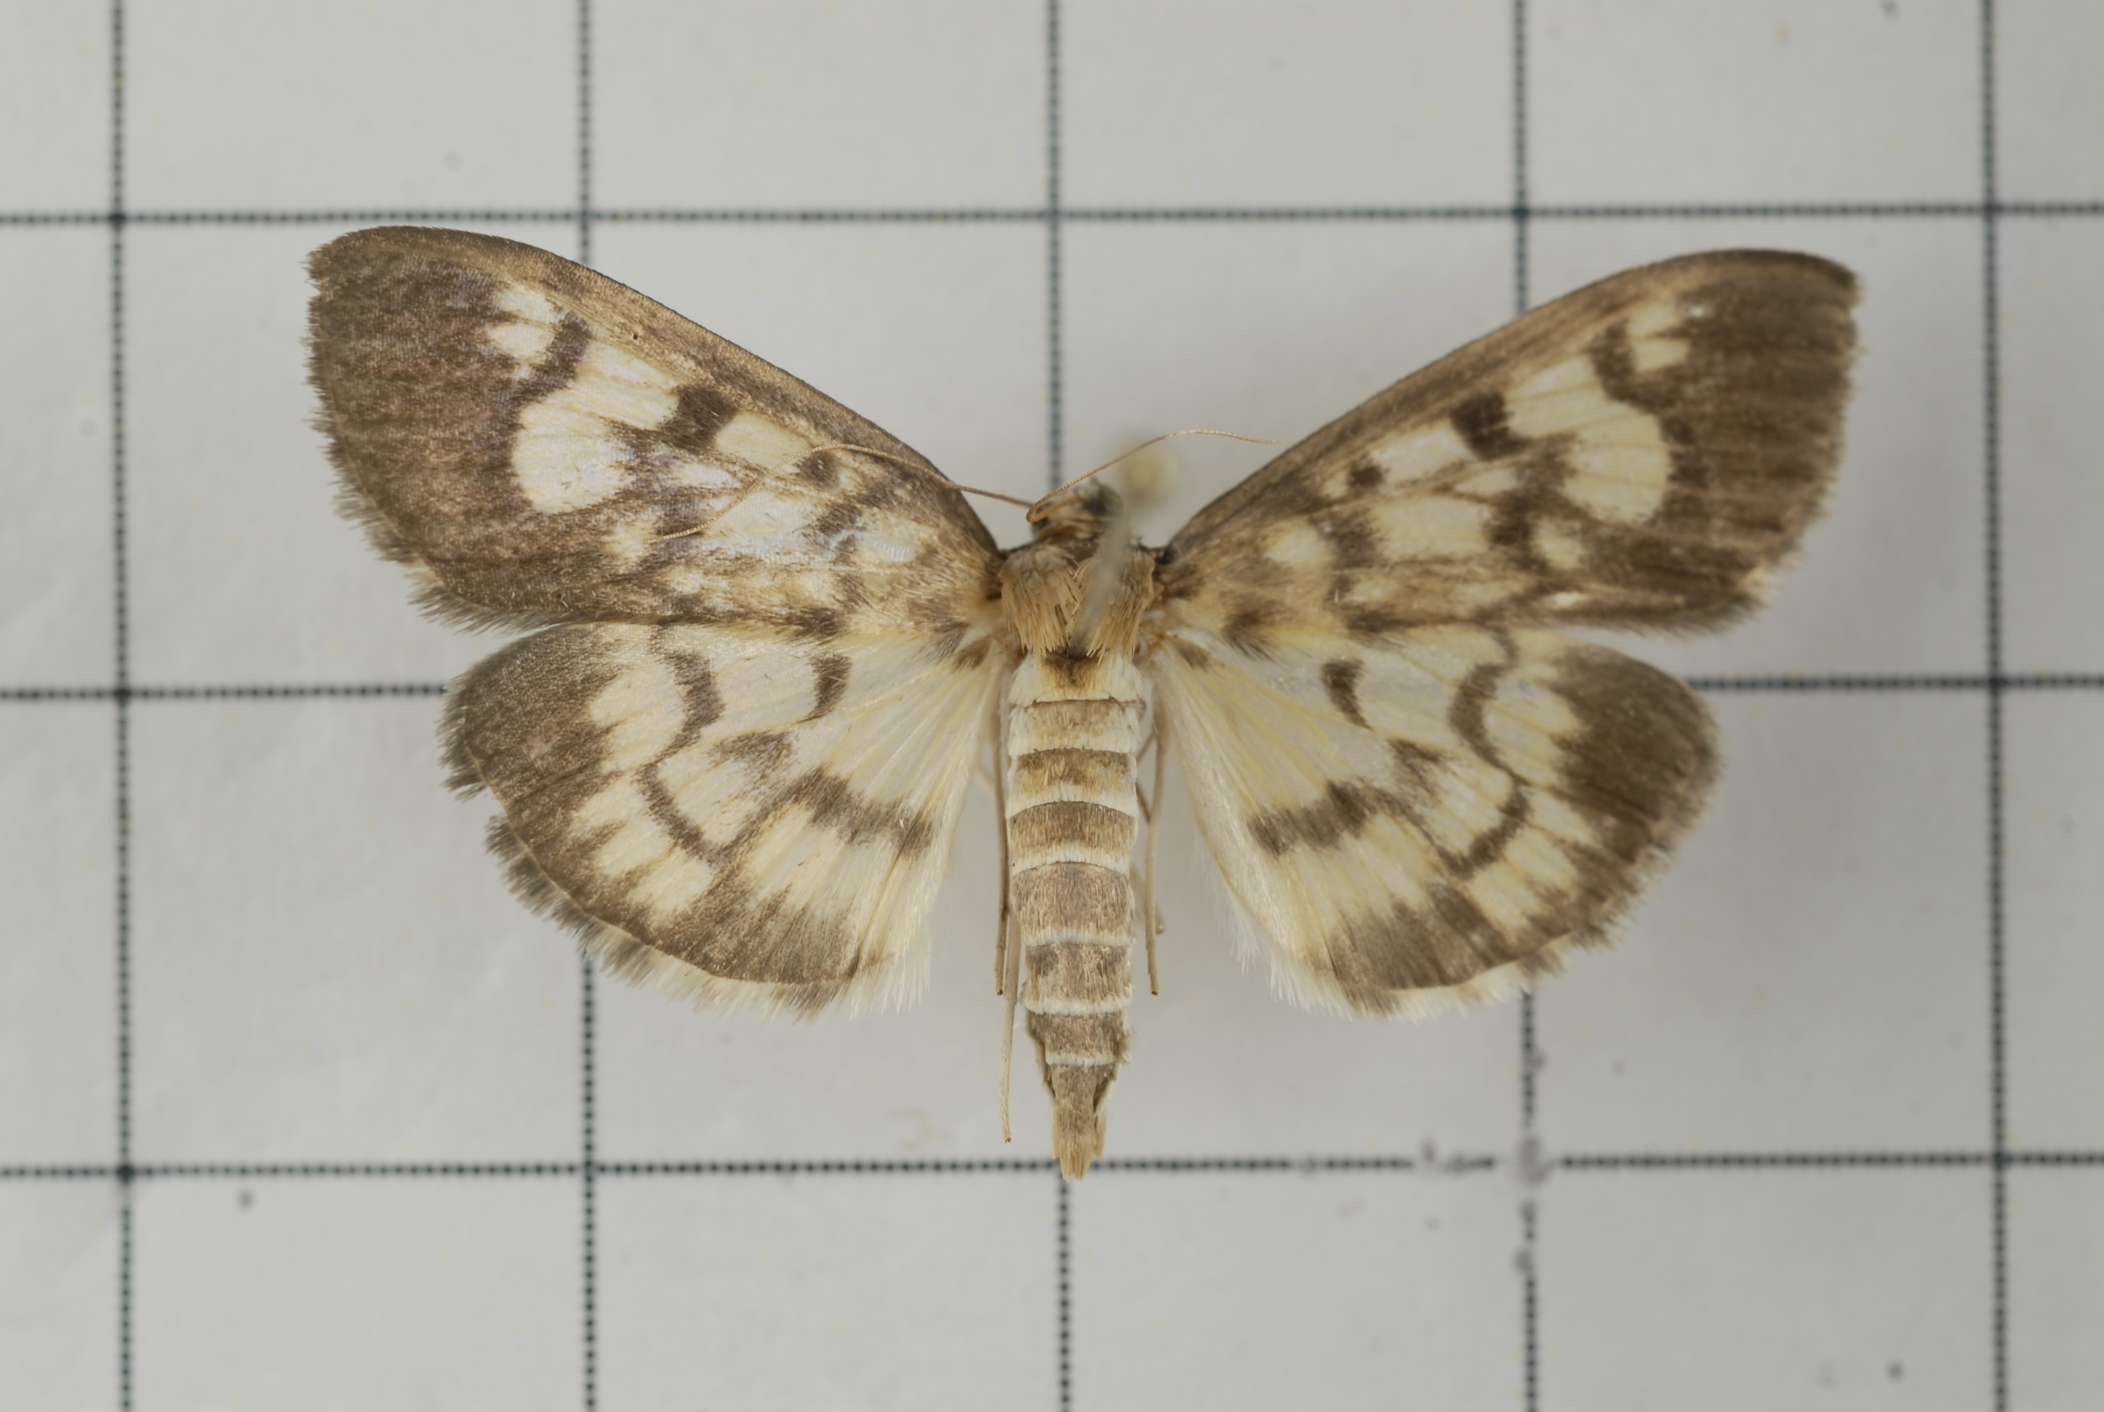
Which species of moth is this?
Syllepte taiwanalis
